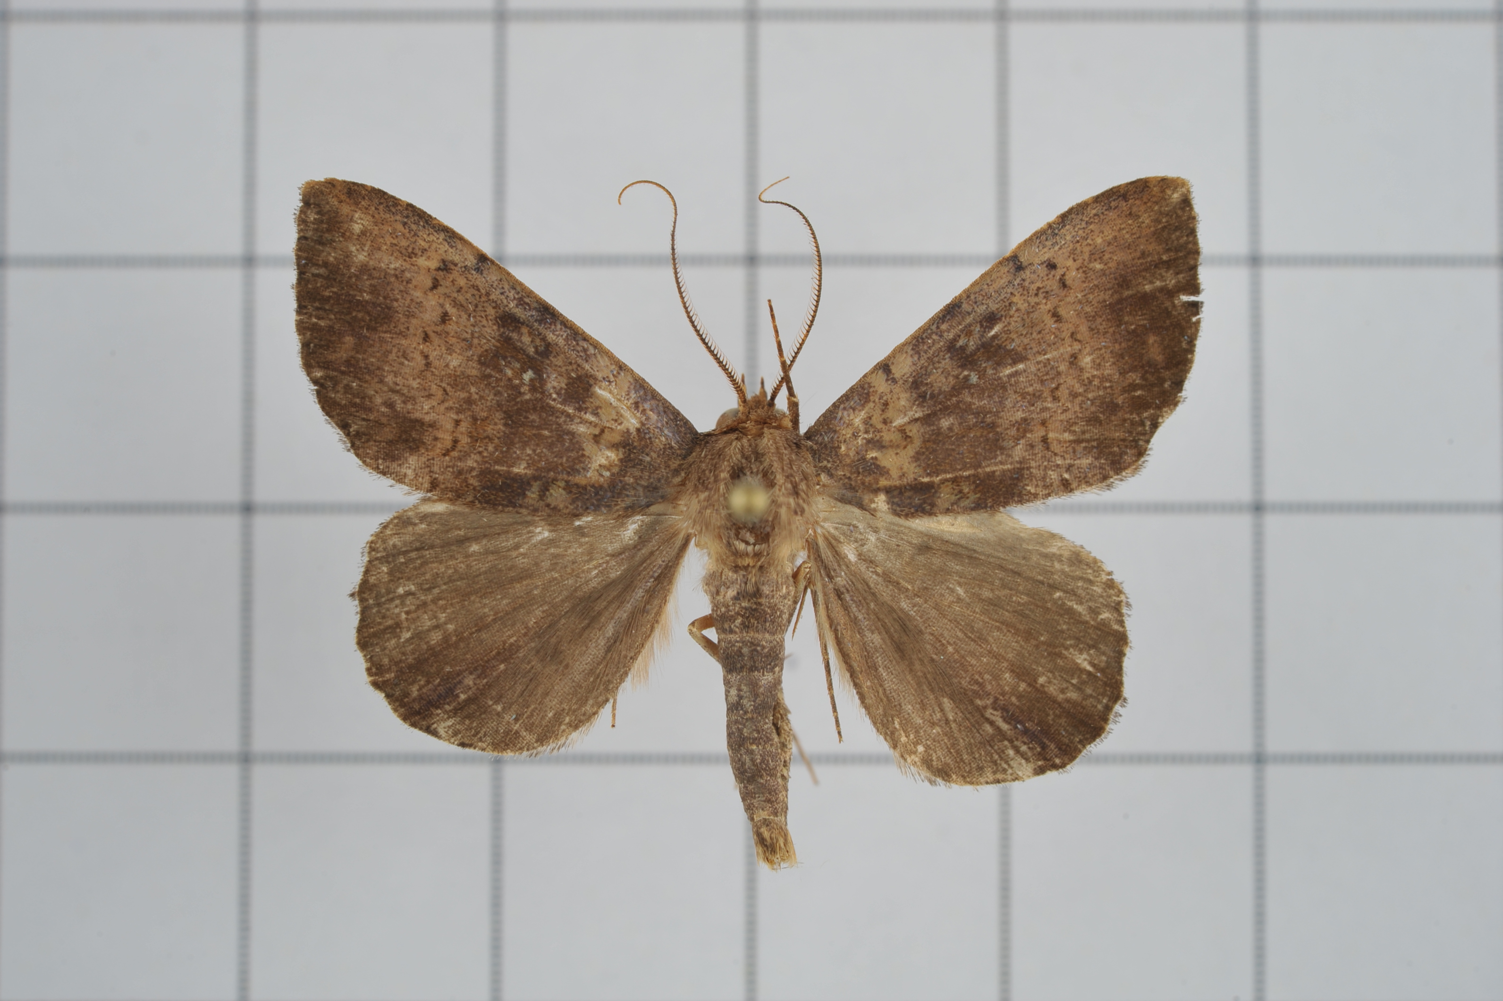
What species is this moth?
Scedopla umbrosa
